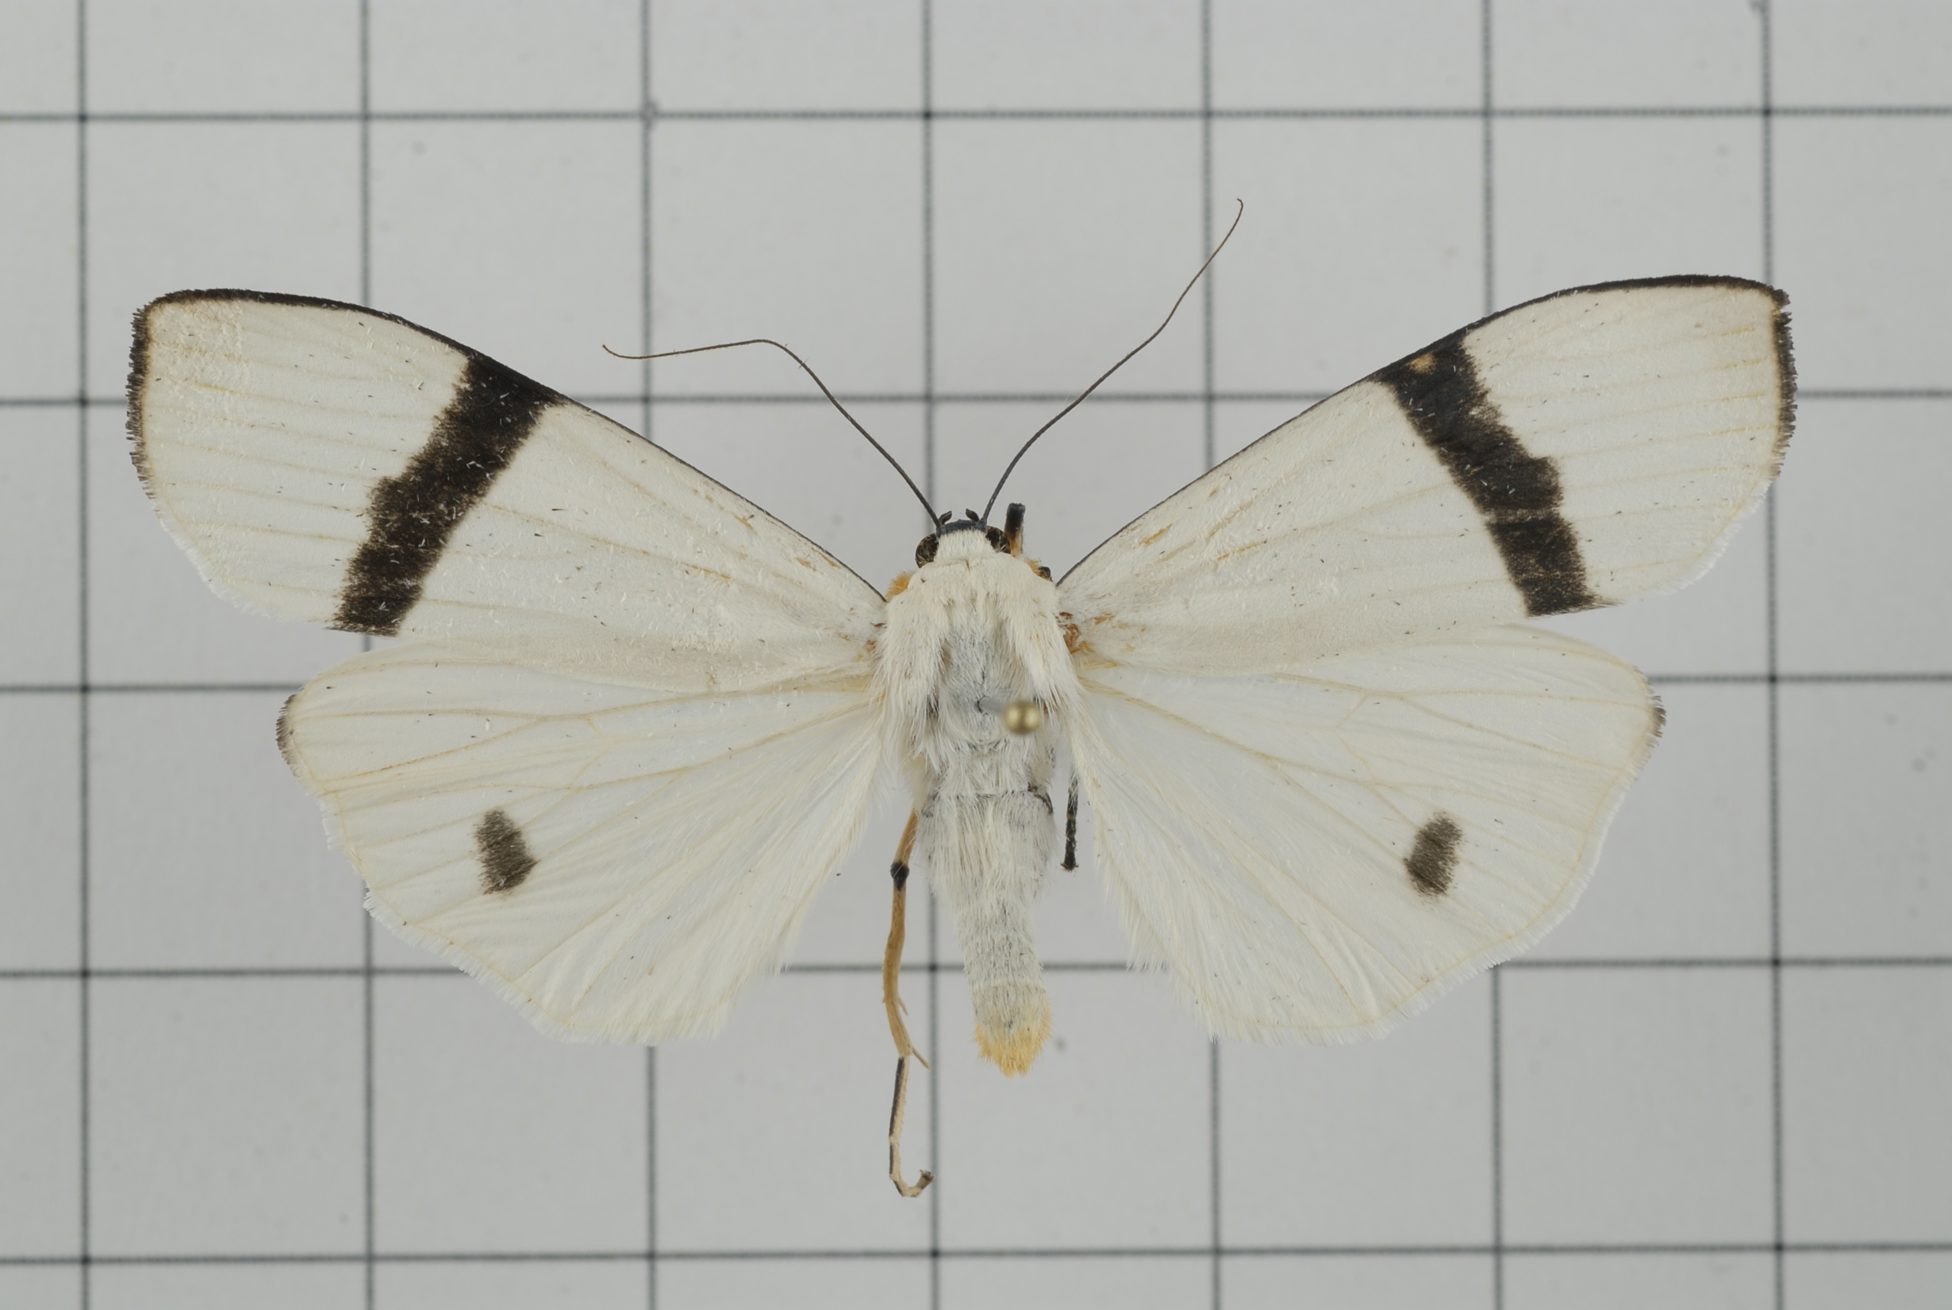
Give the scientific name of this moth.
Vamuna alboluteora
